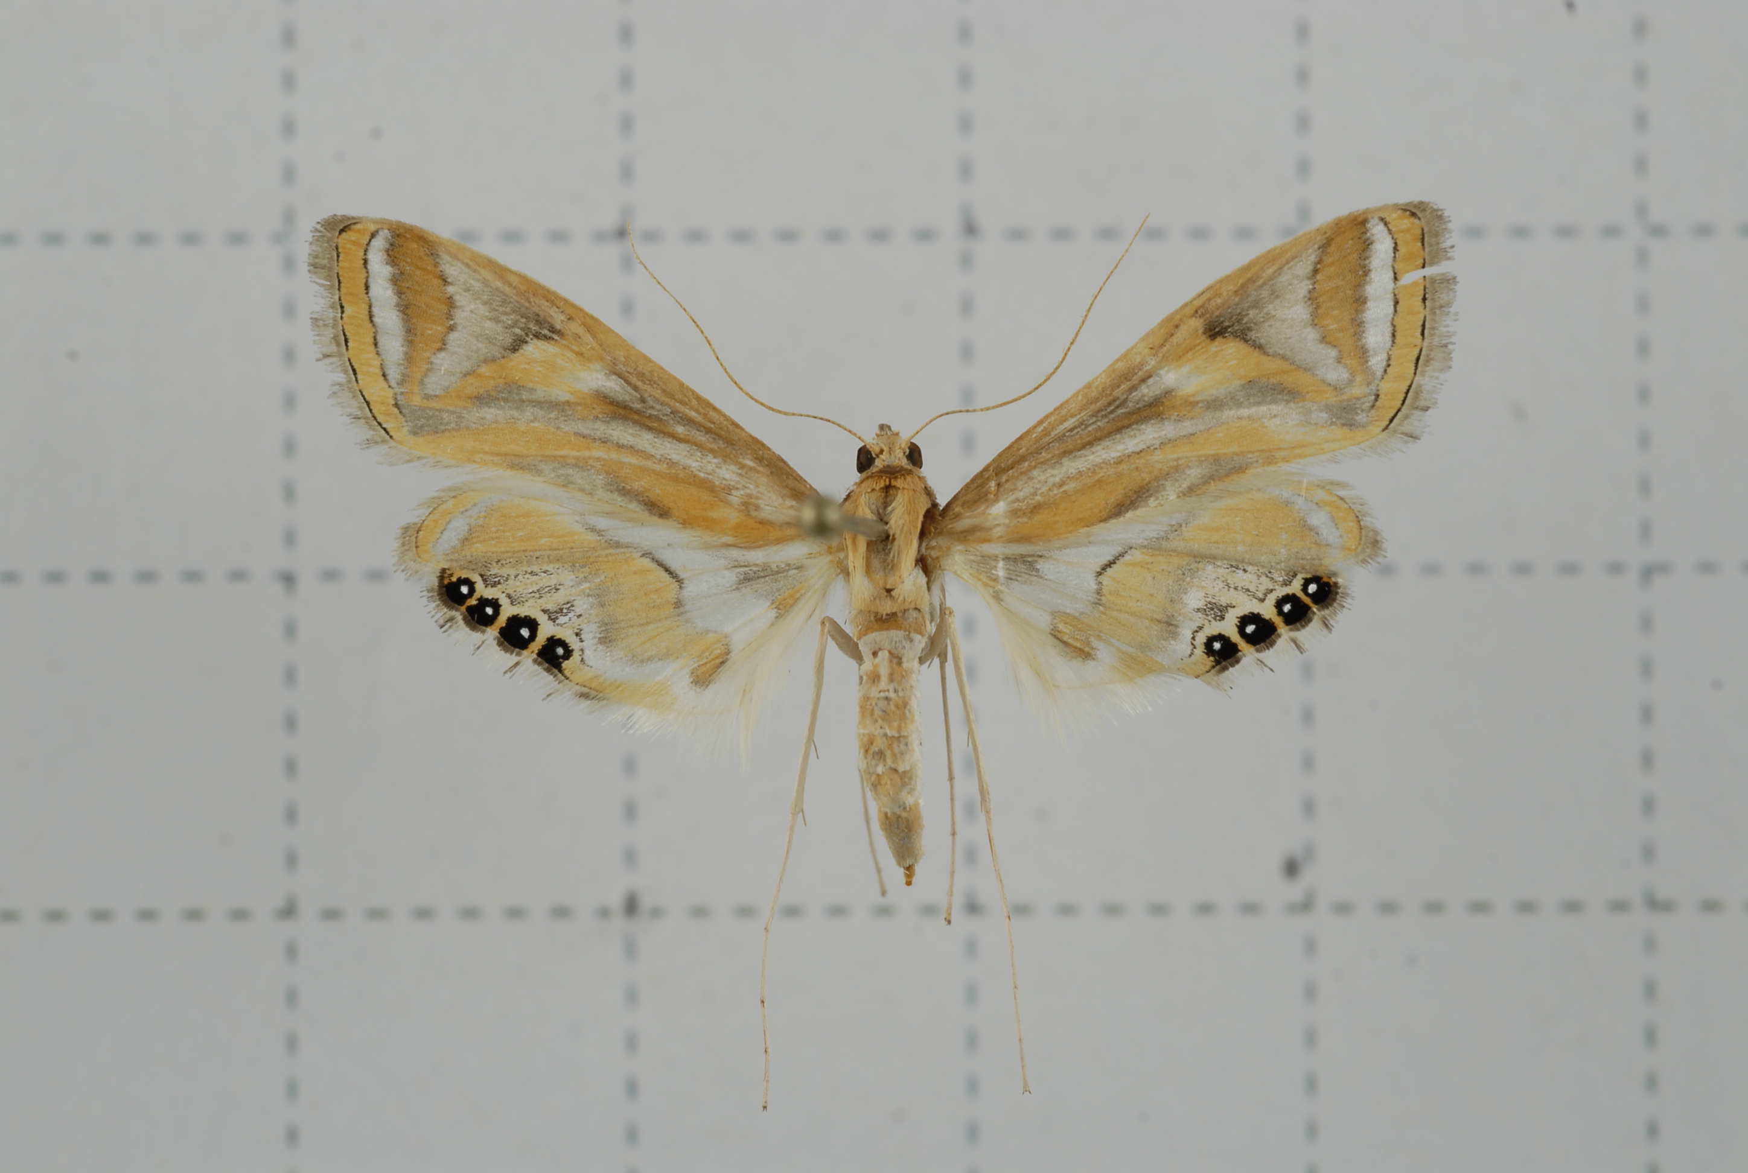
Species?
Eoophyla conjunctalis
